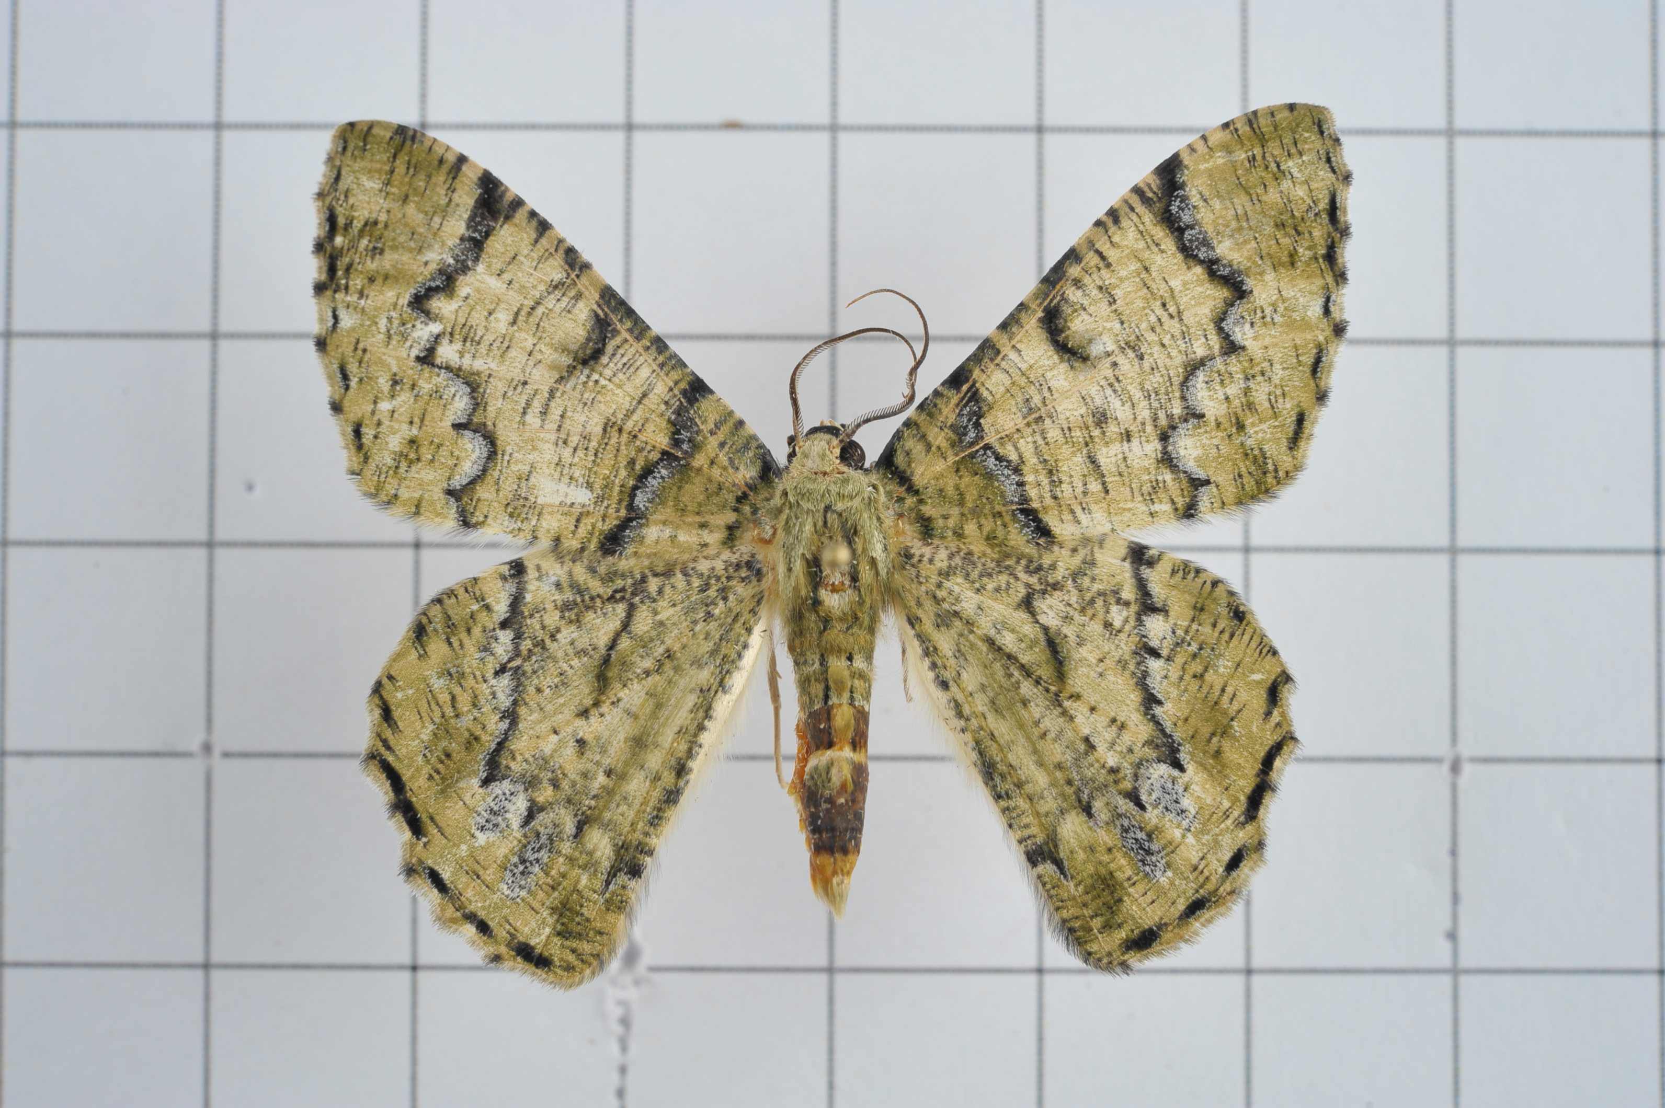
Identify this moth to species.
Lophophelma iterans onerosus
